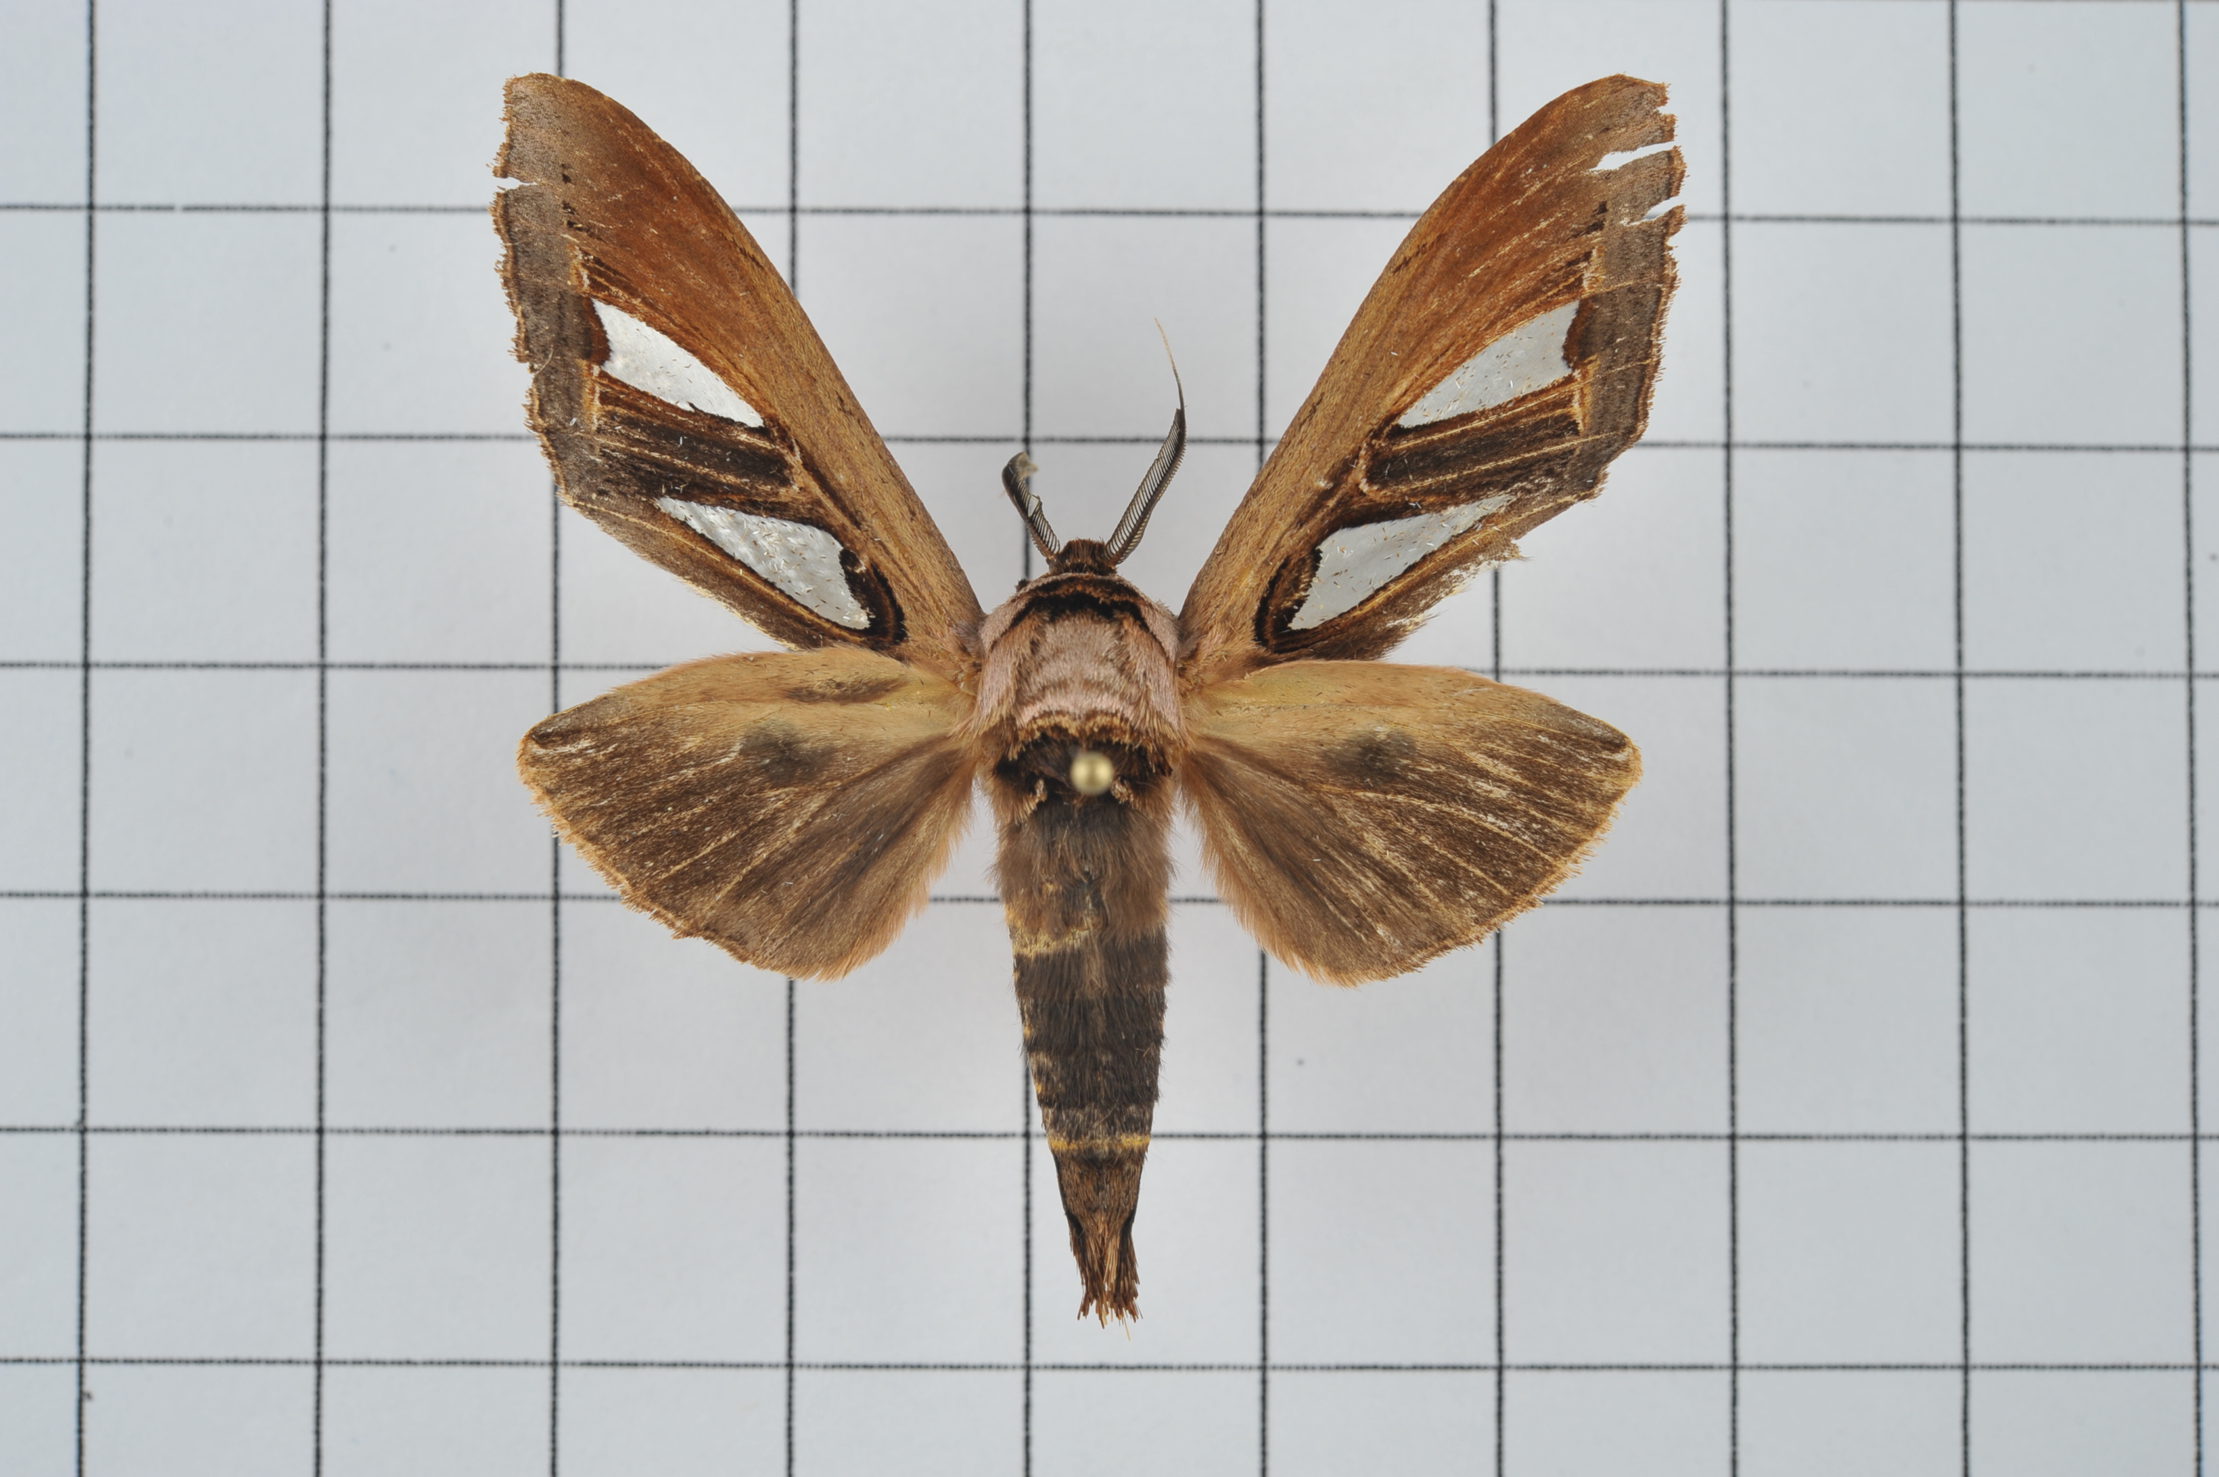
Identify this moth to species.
Tarsolepis japonica
